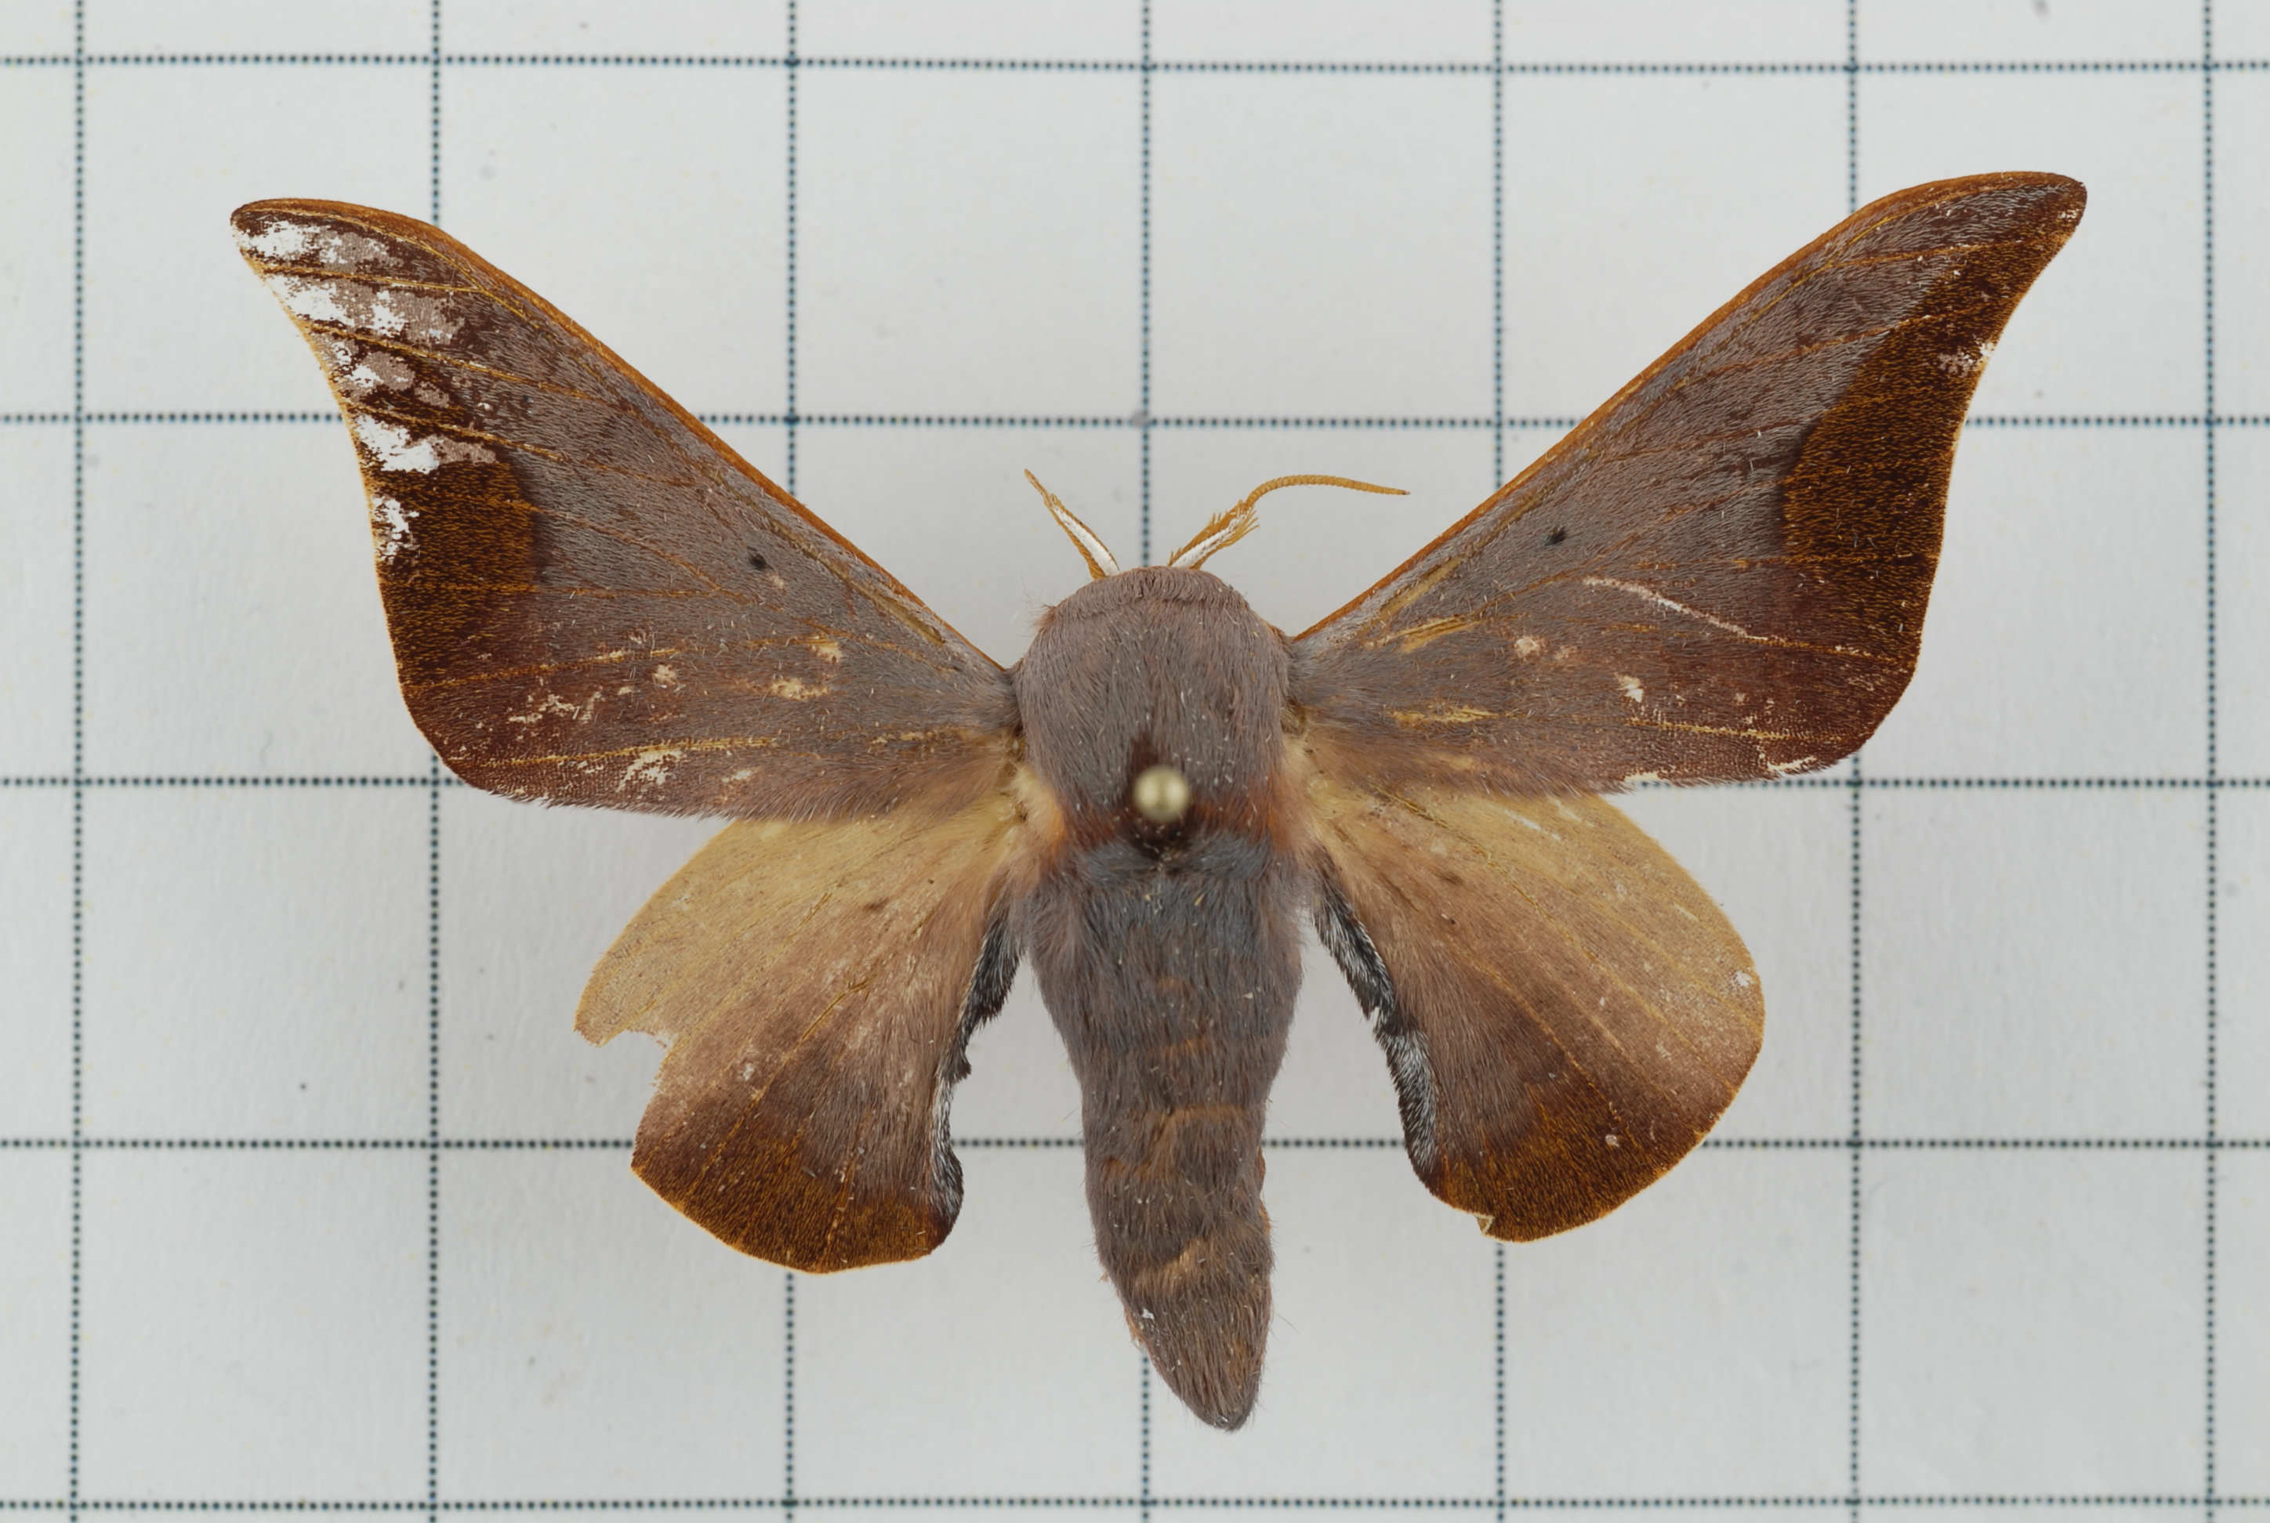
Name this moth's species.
Comparmustilia gerontica
